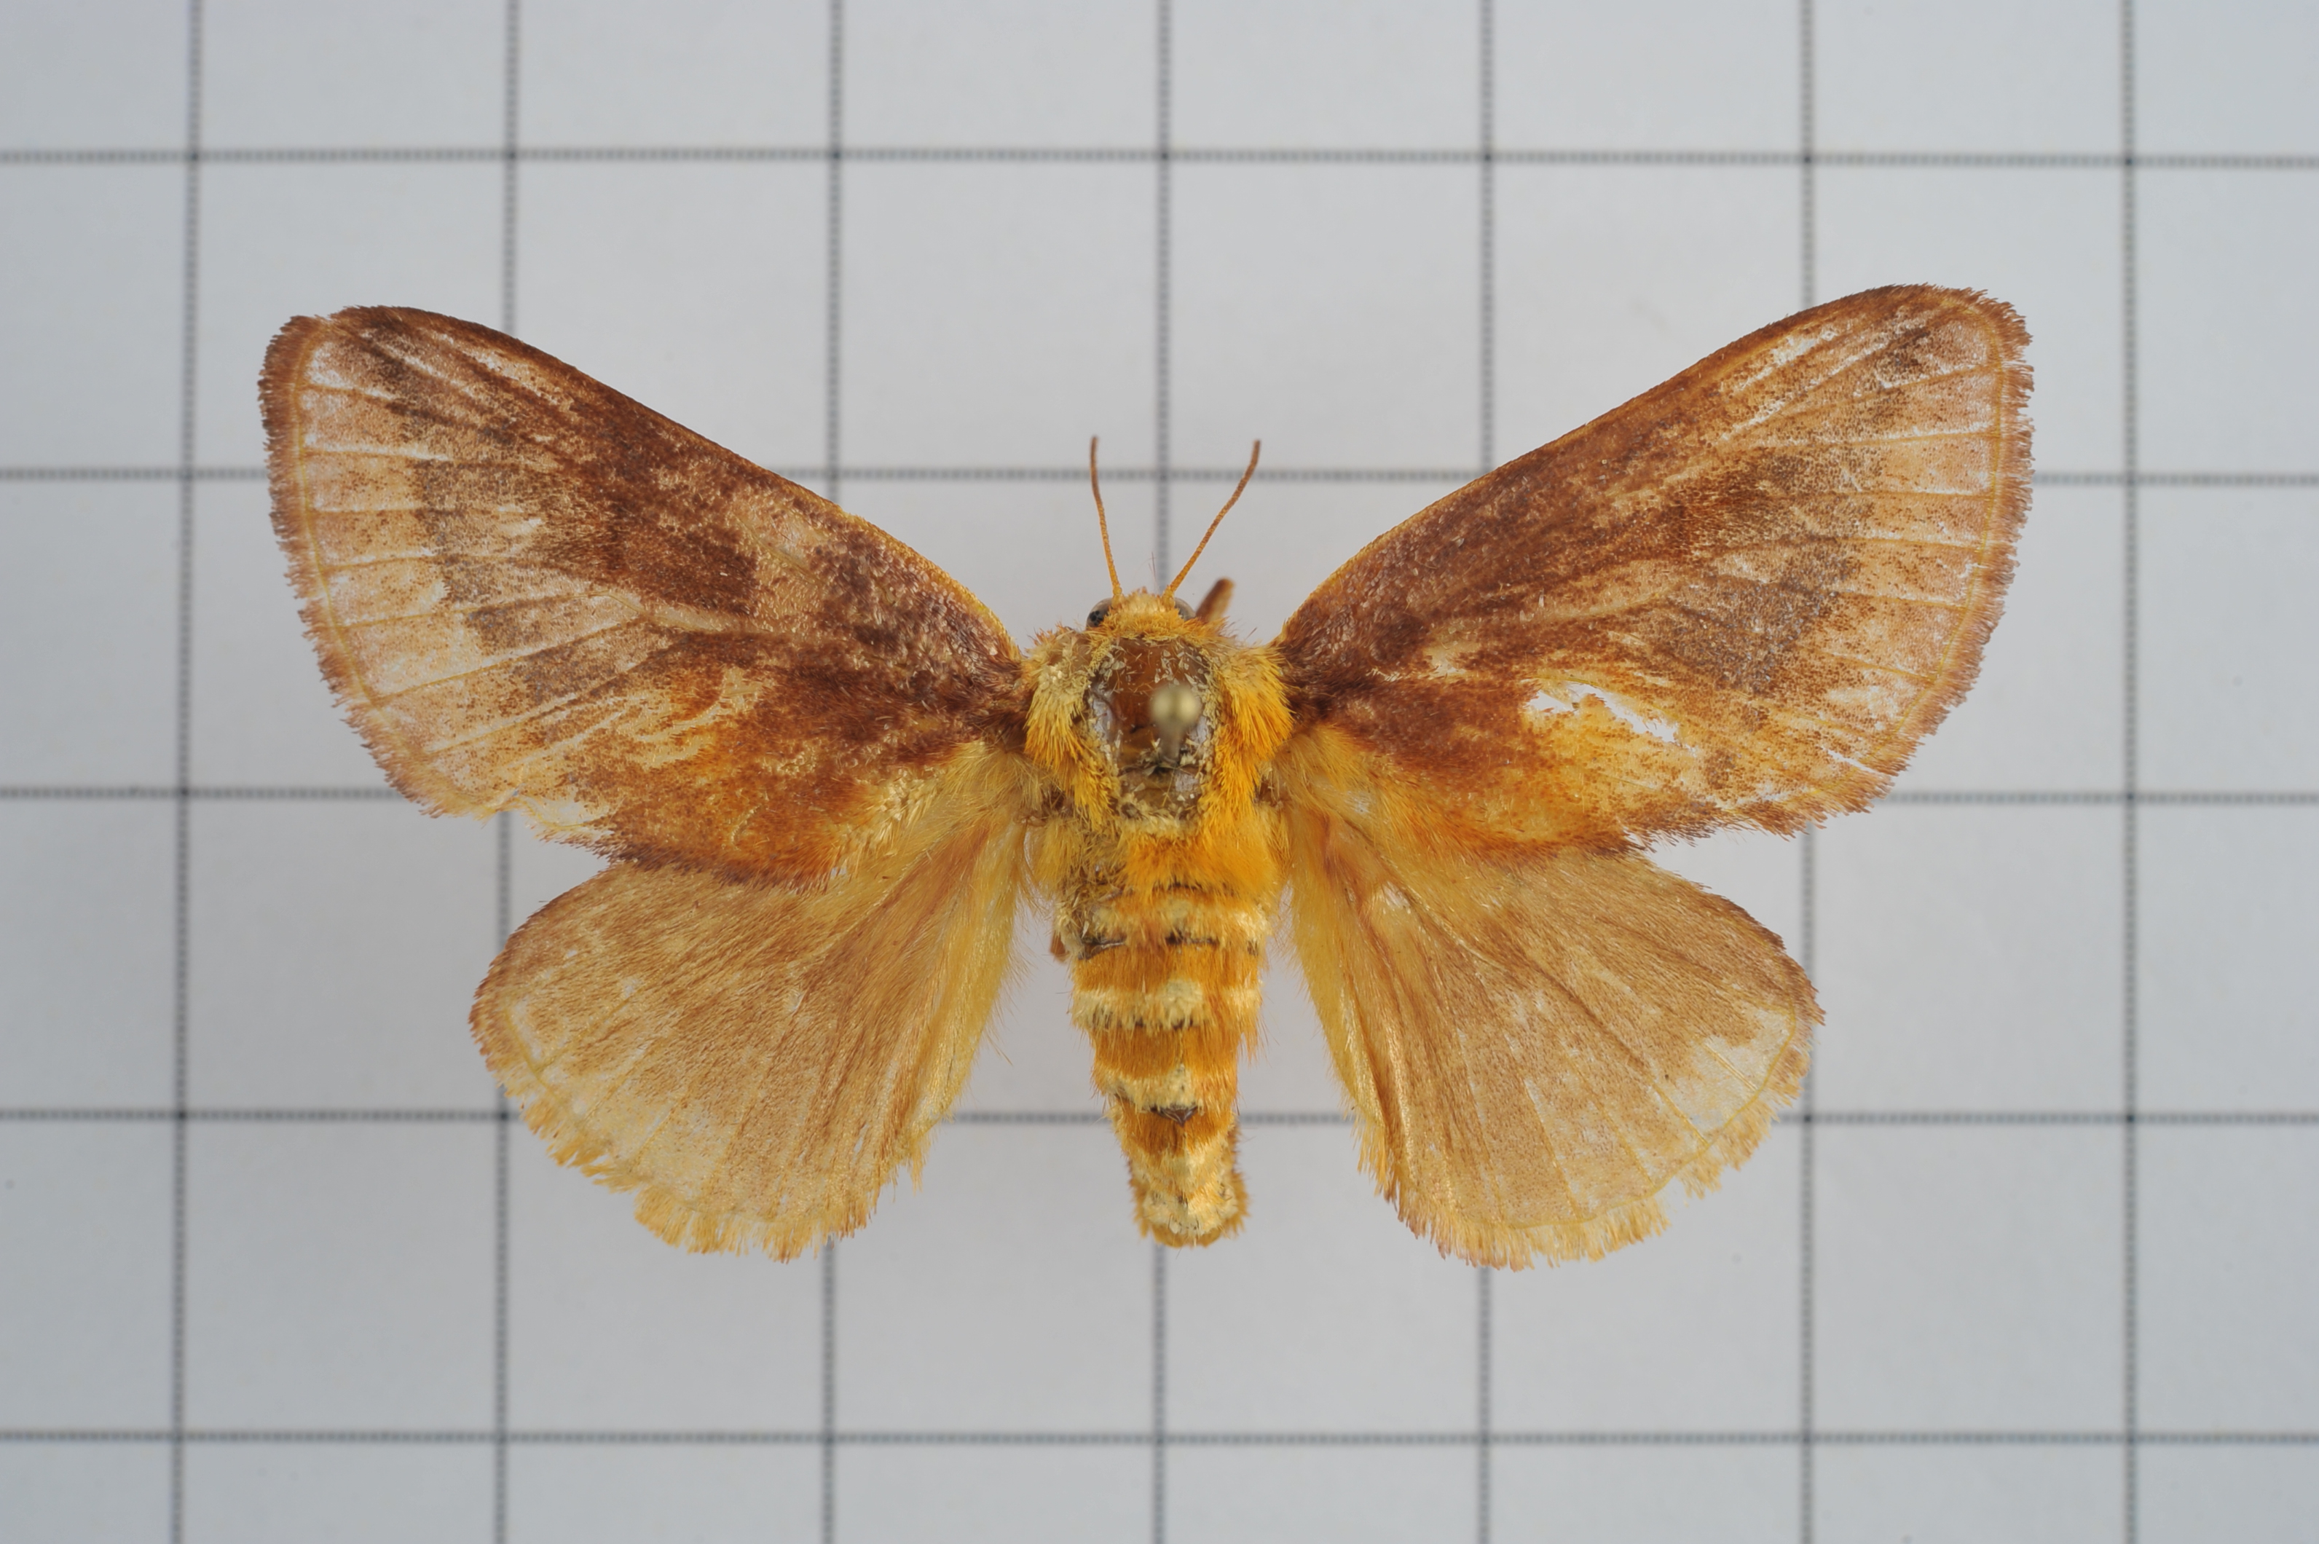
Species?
Narosoideus flavidorsalis
